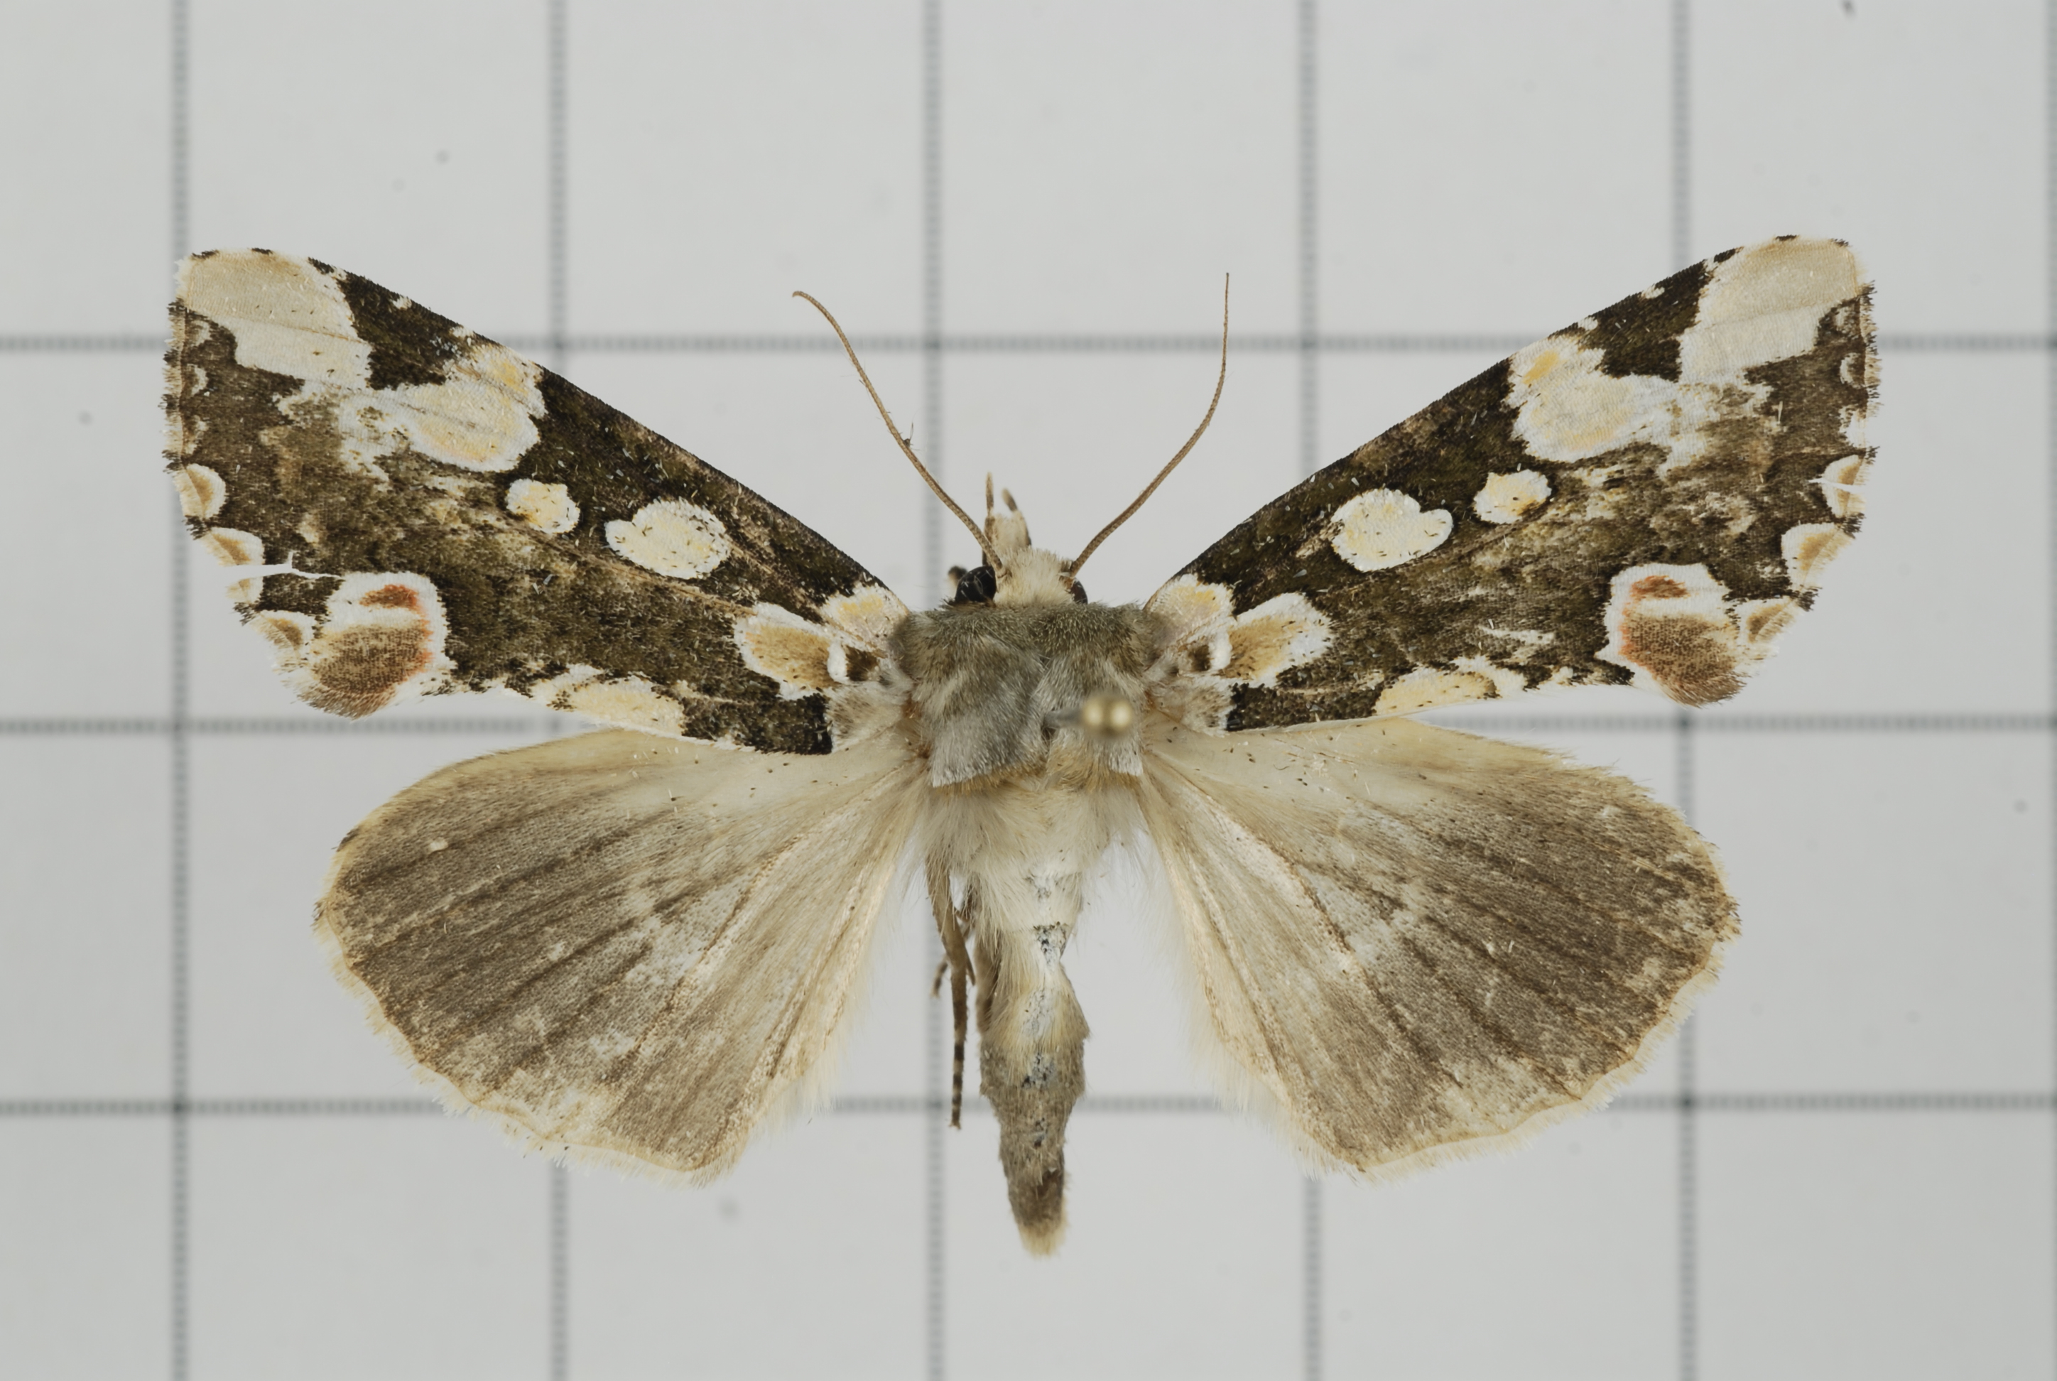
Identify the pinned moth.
Horithyatira decorata takamukui
